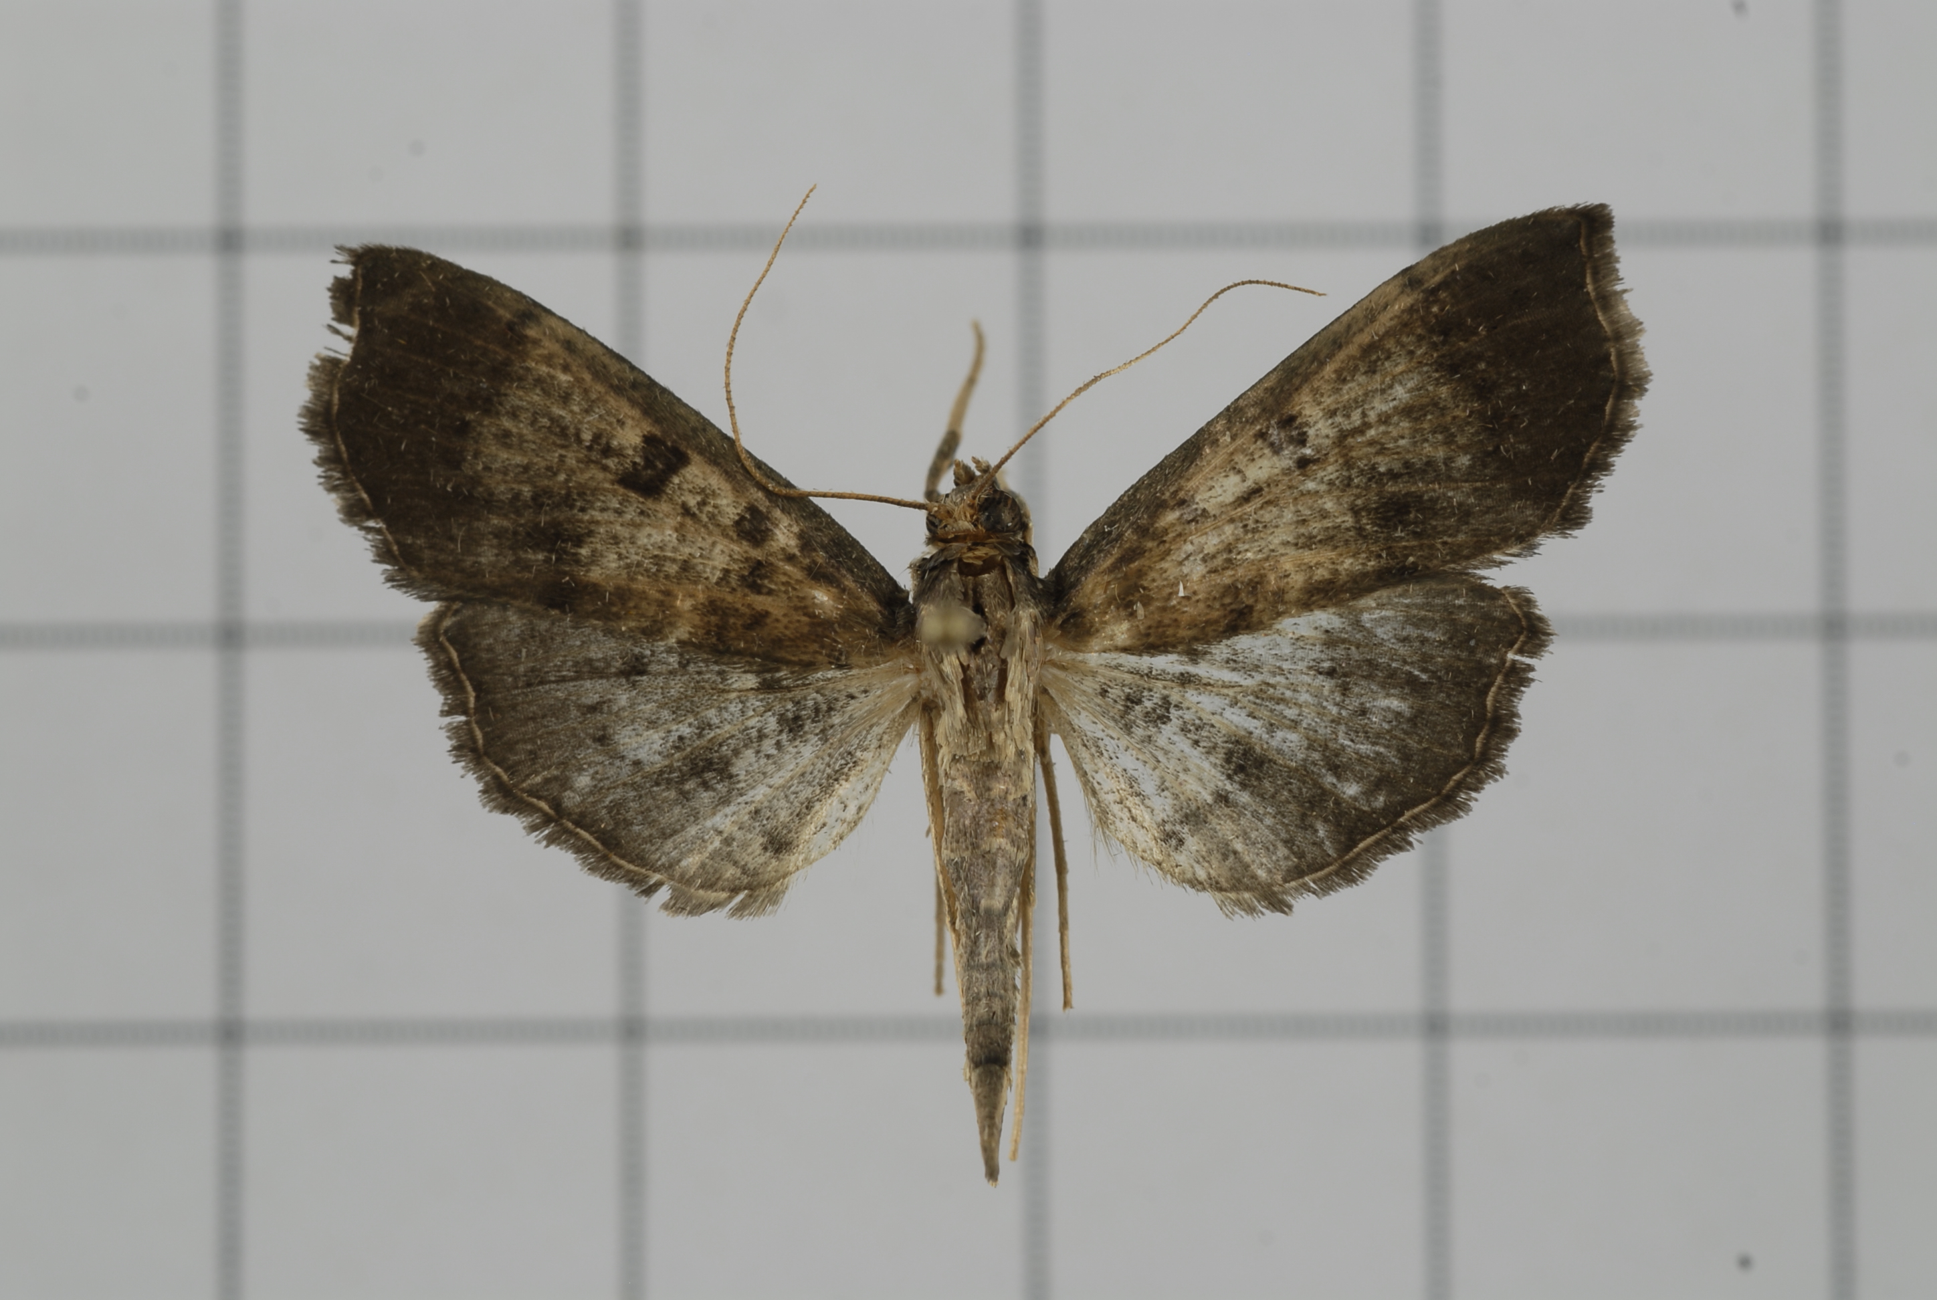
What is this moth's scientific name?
Ceratarcha umbrosa
